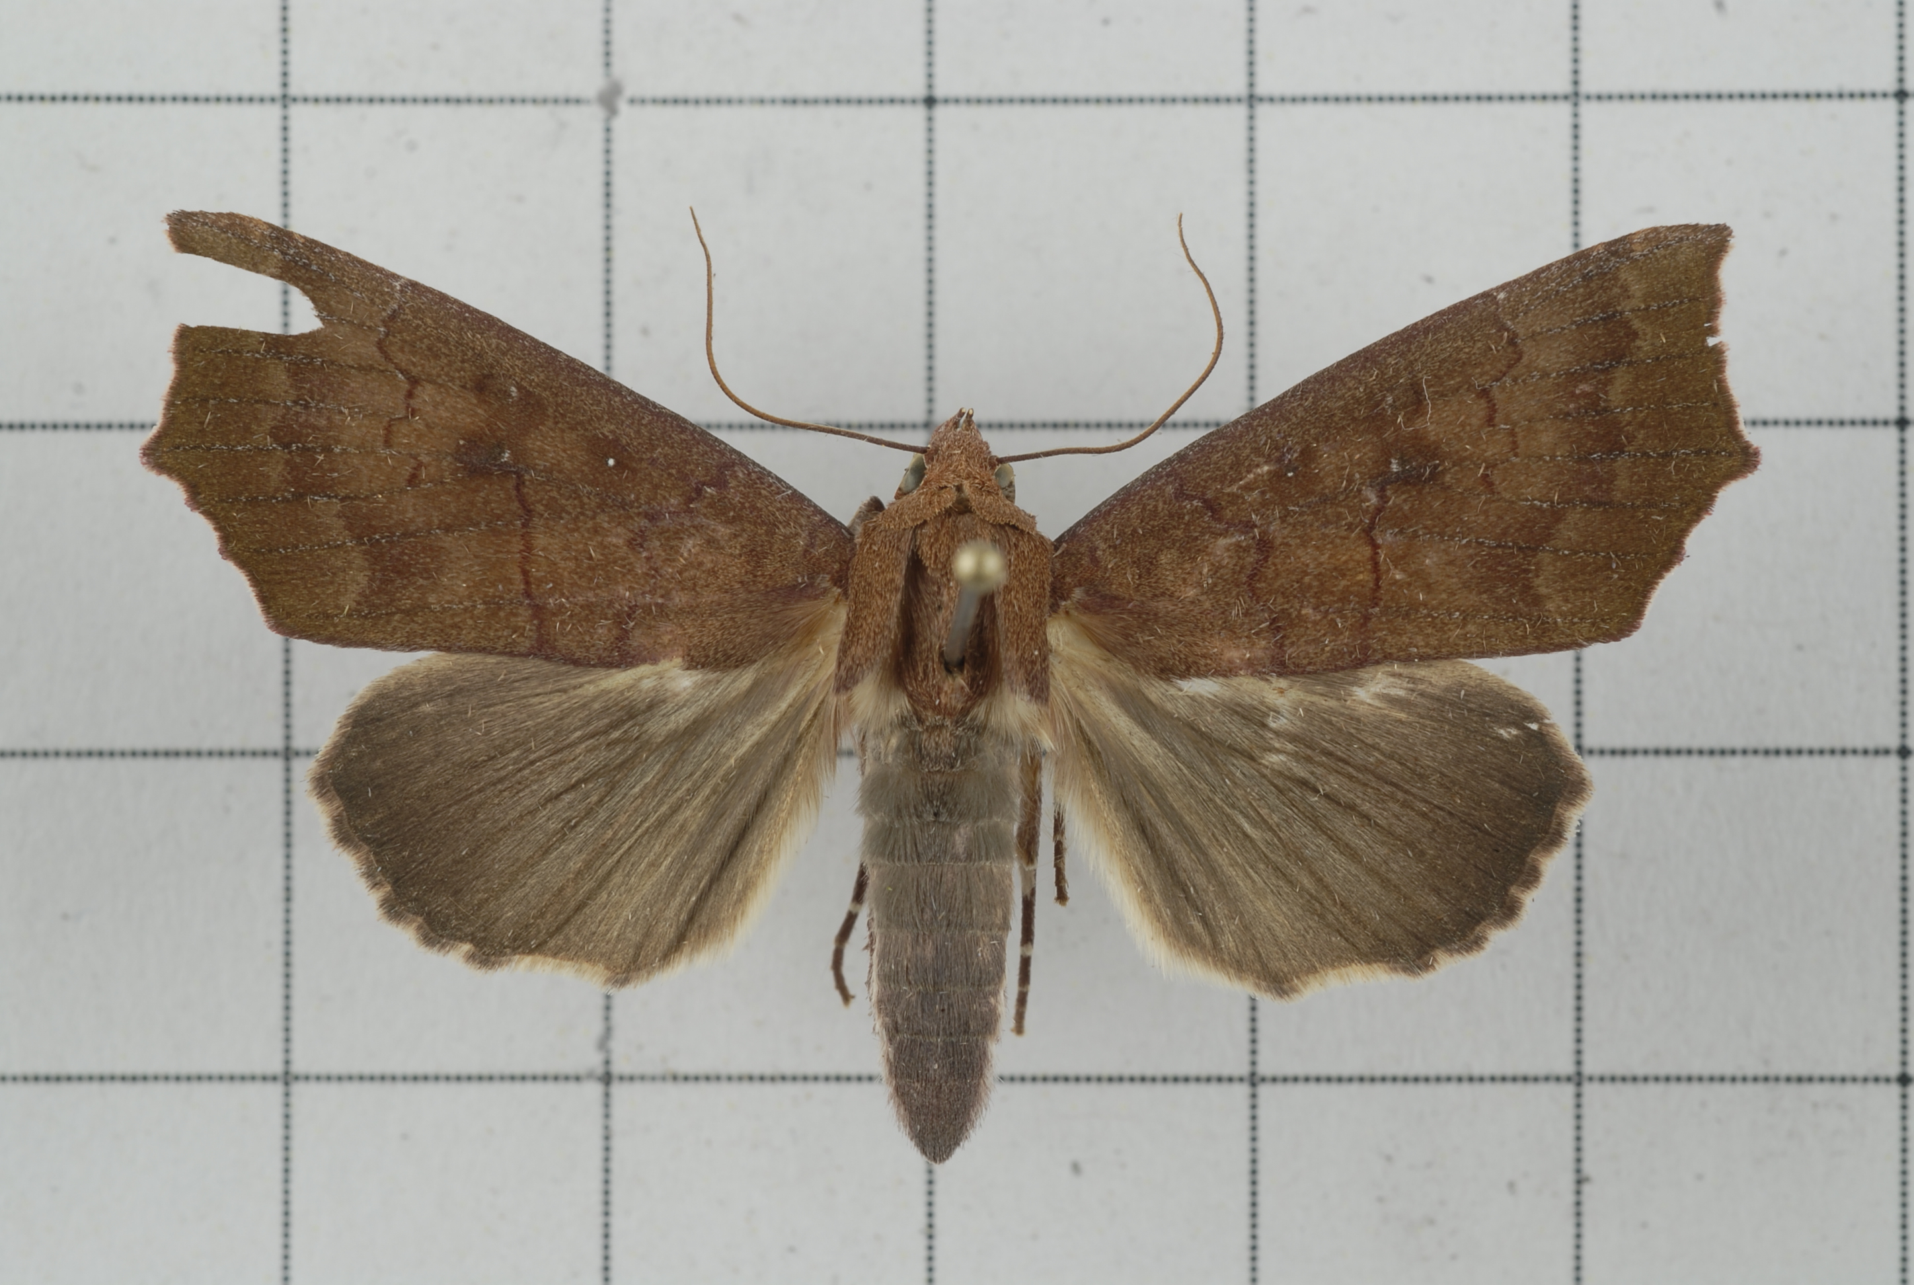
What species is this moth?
Rusicada privata
